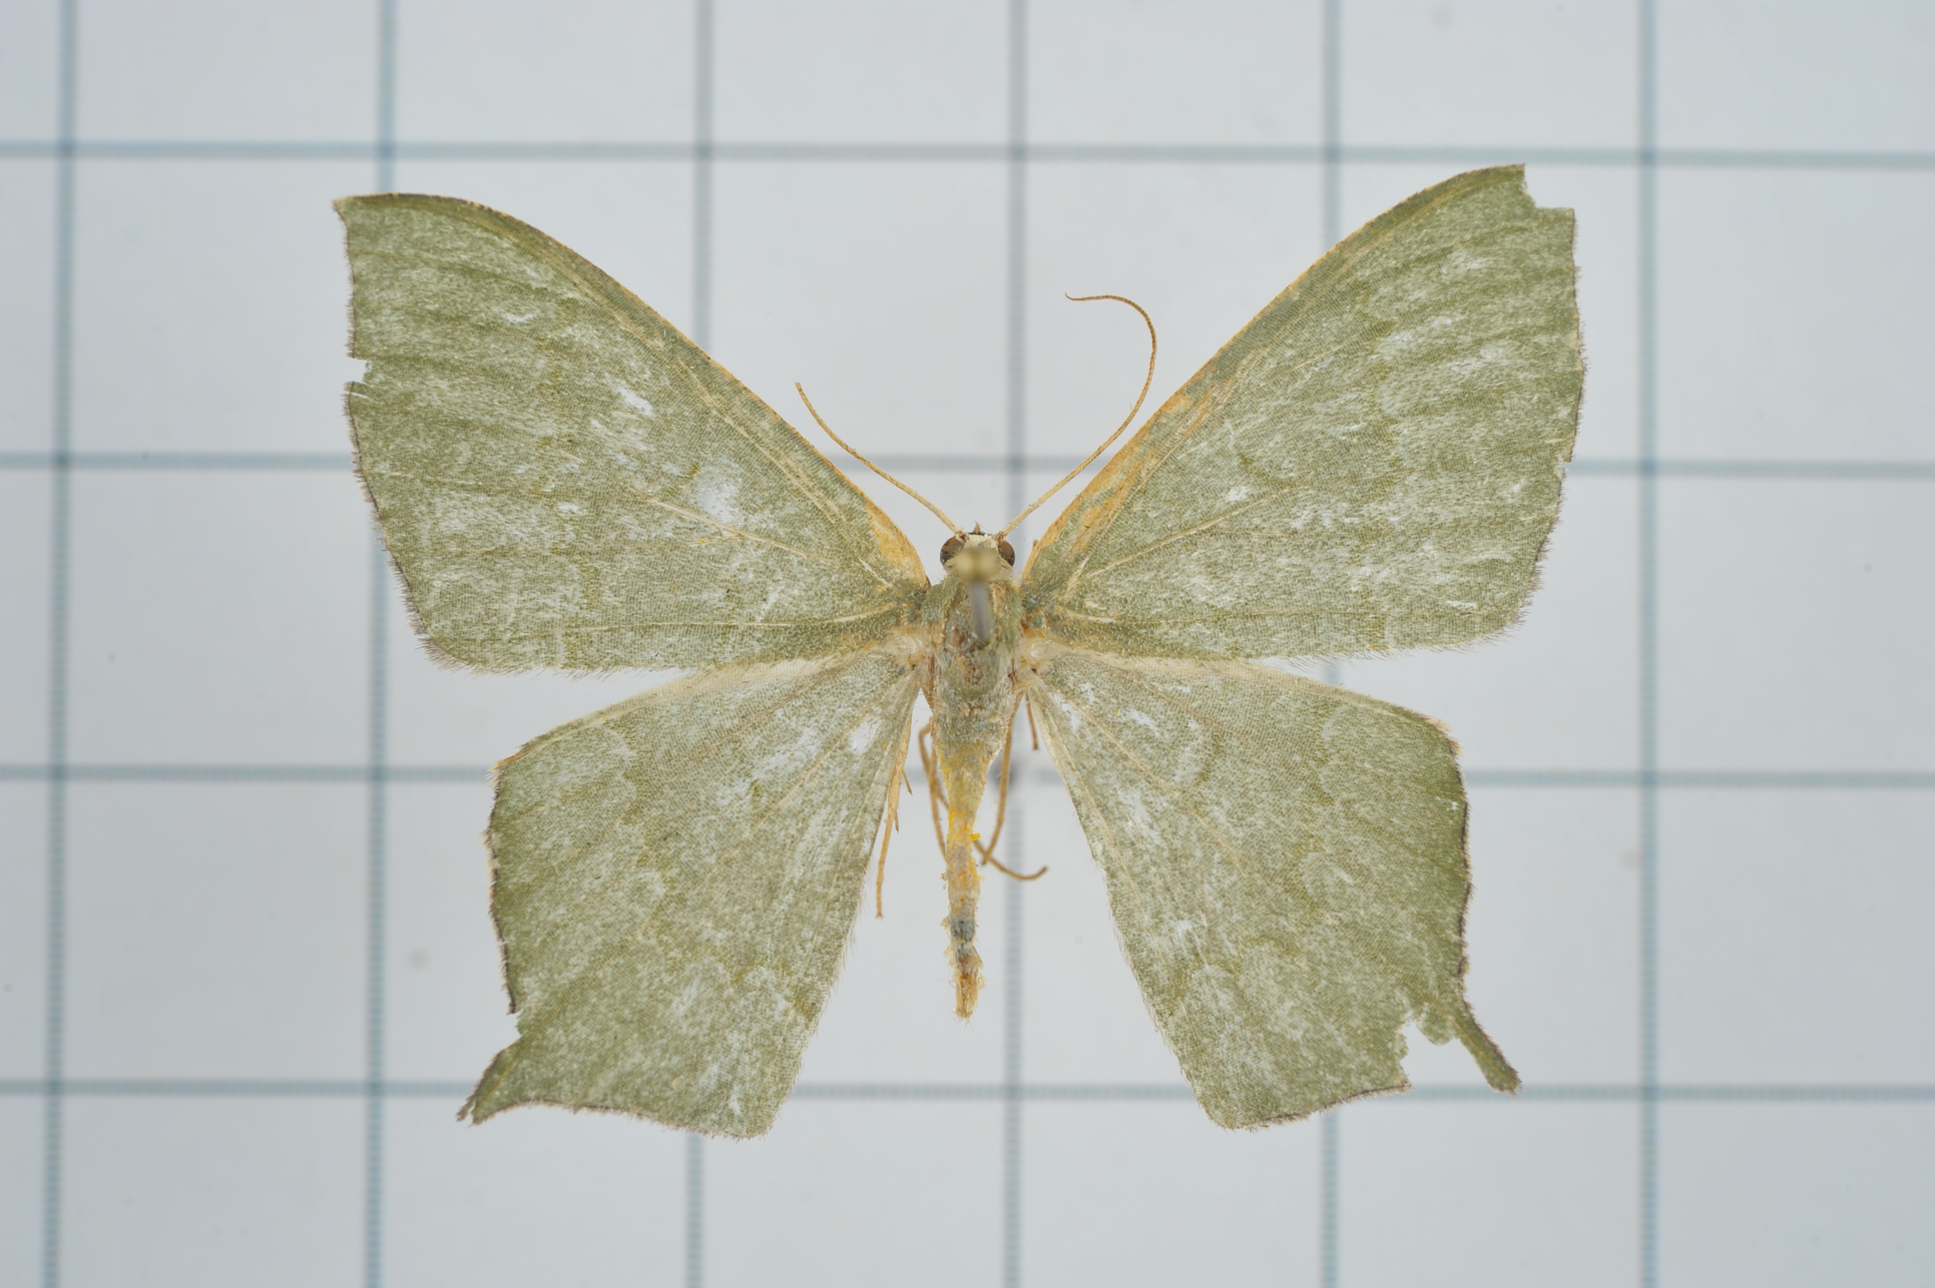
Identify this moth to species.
Maxates sinuolata
